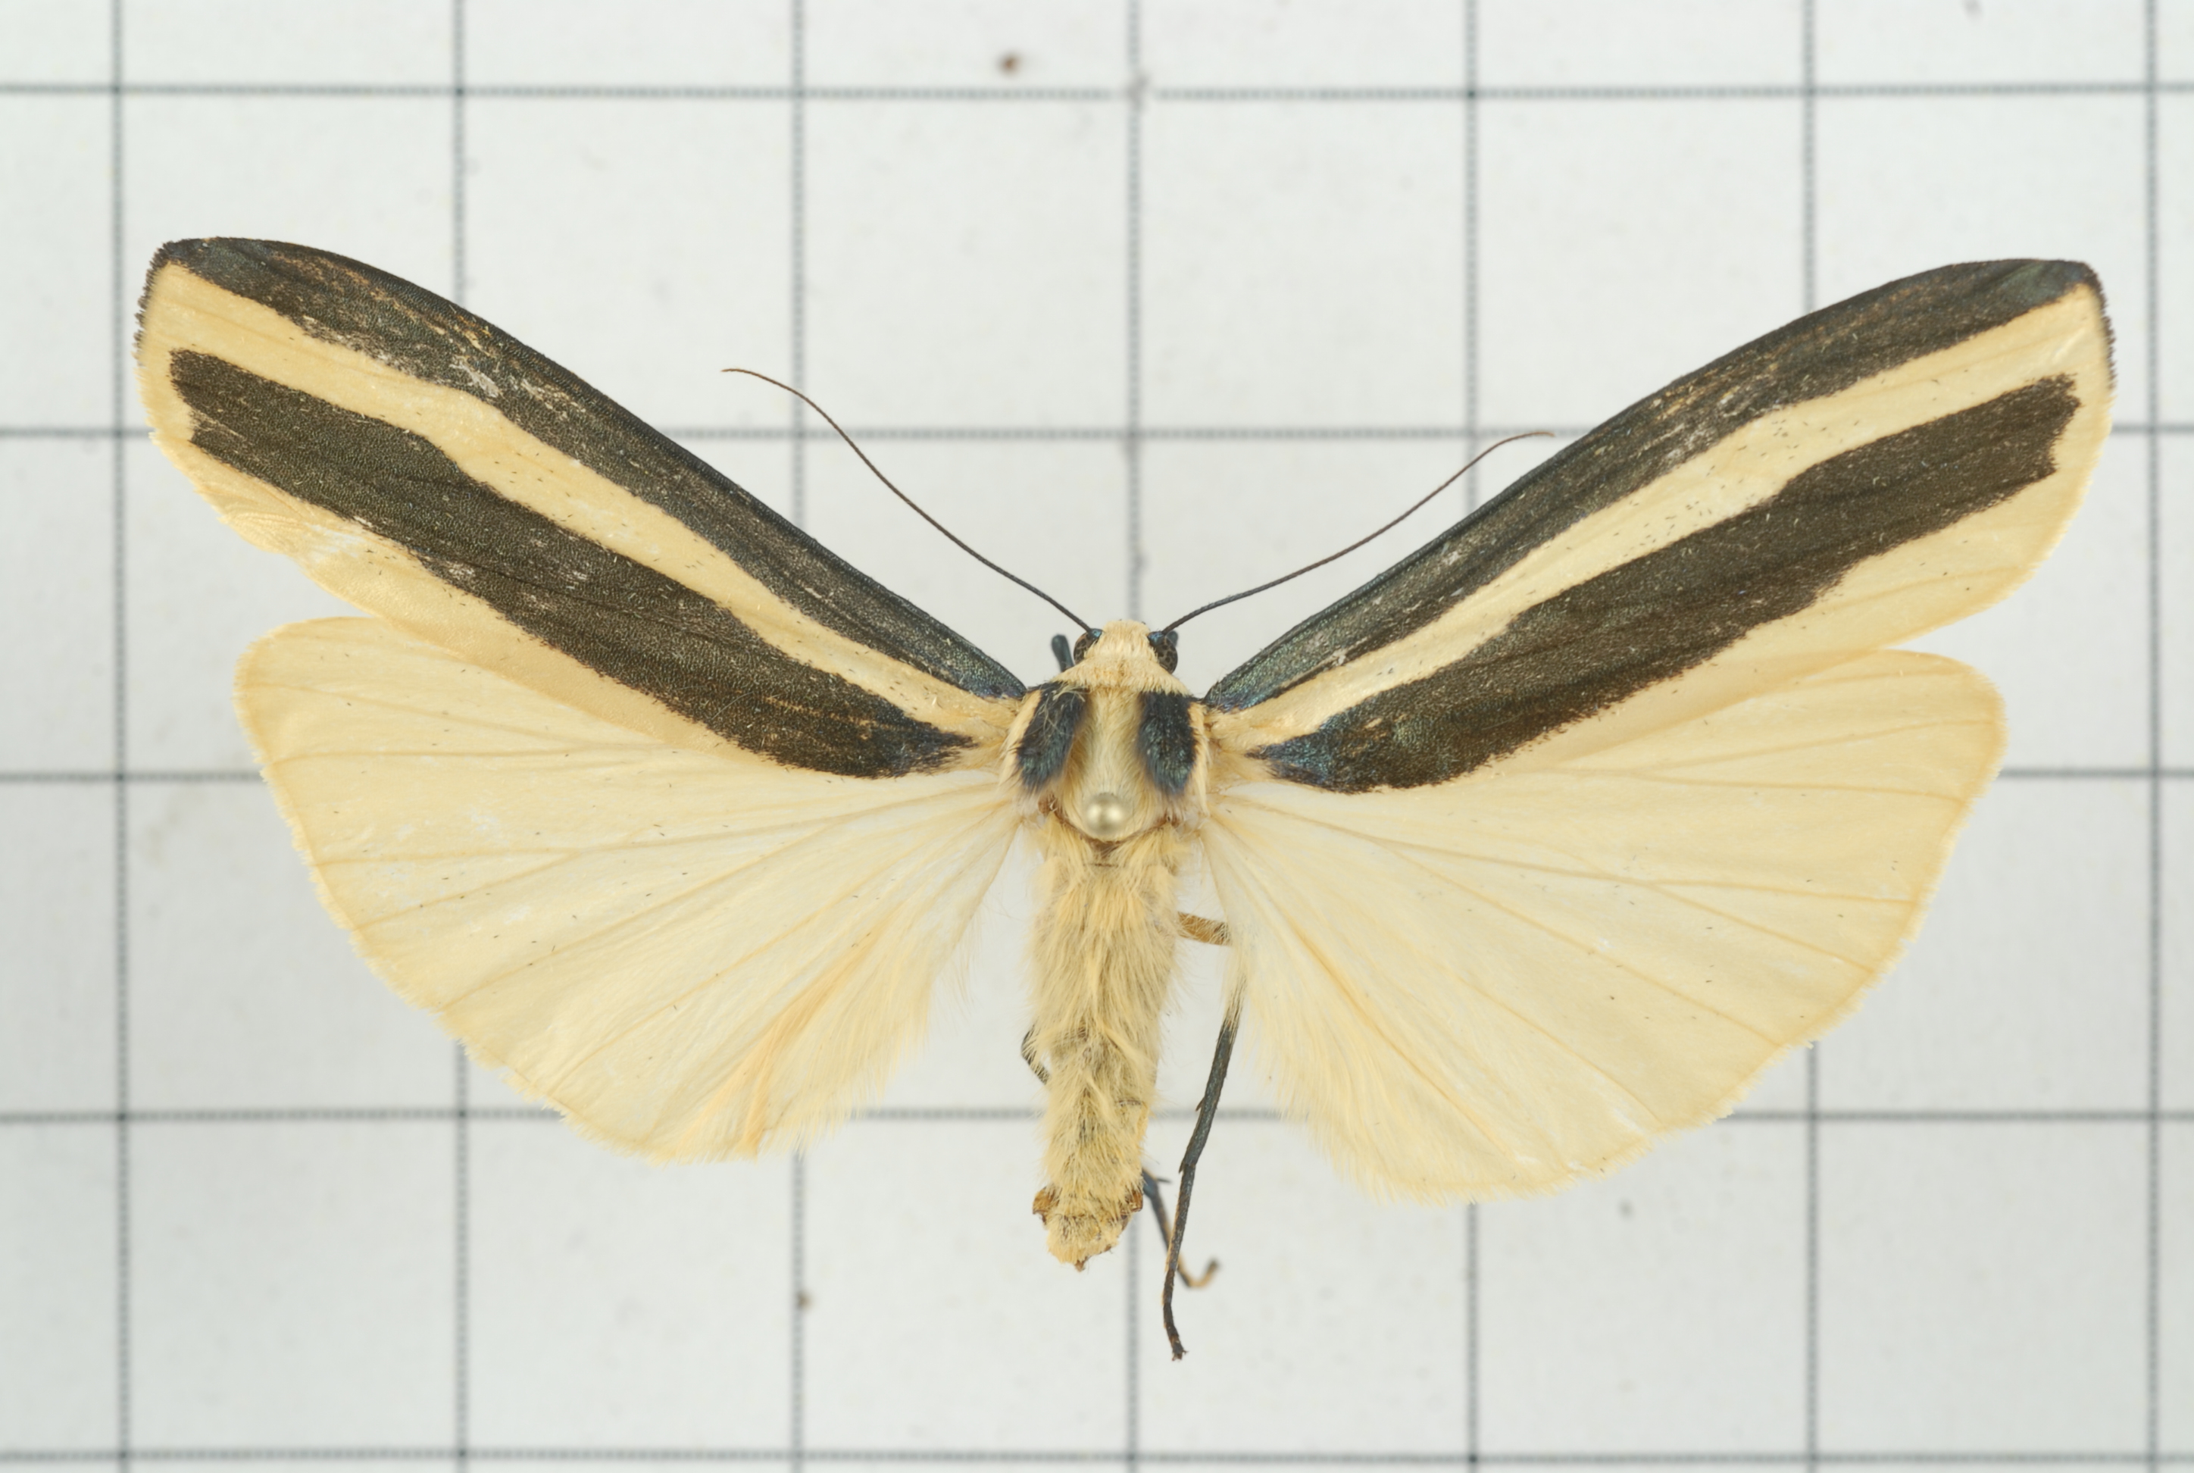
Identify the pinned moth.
Chrysorabdia vilemani
